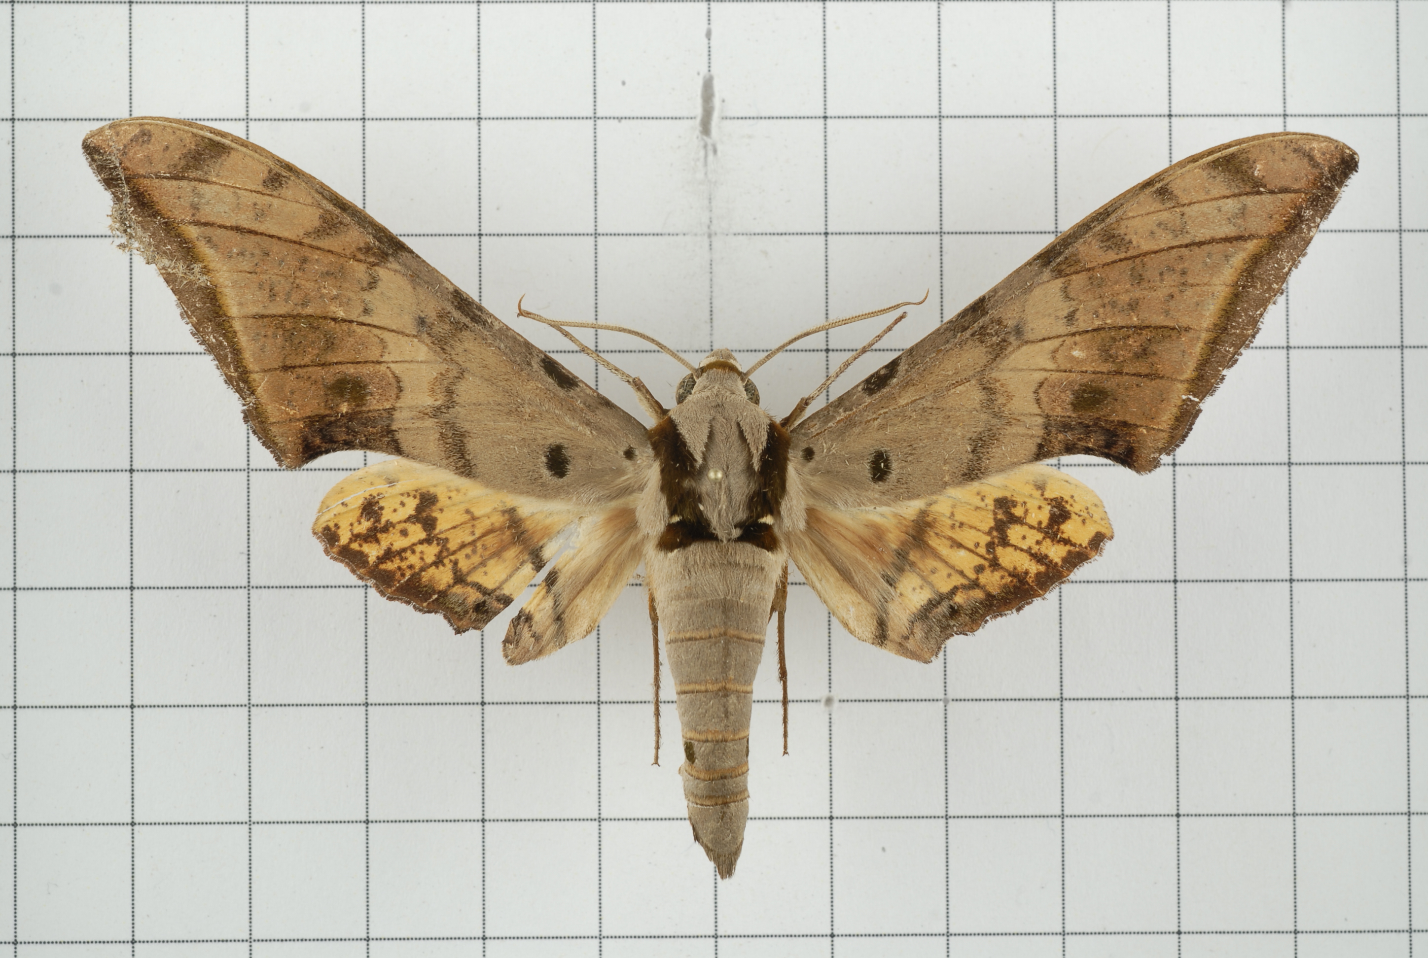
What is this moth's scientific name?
Ambulyx sericeipennis
